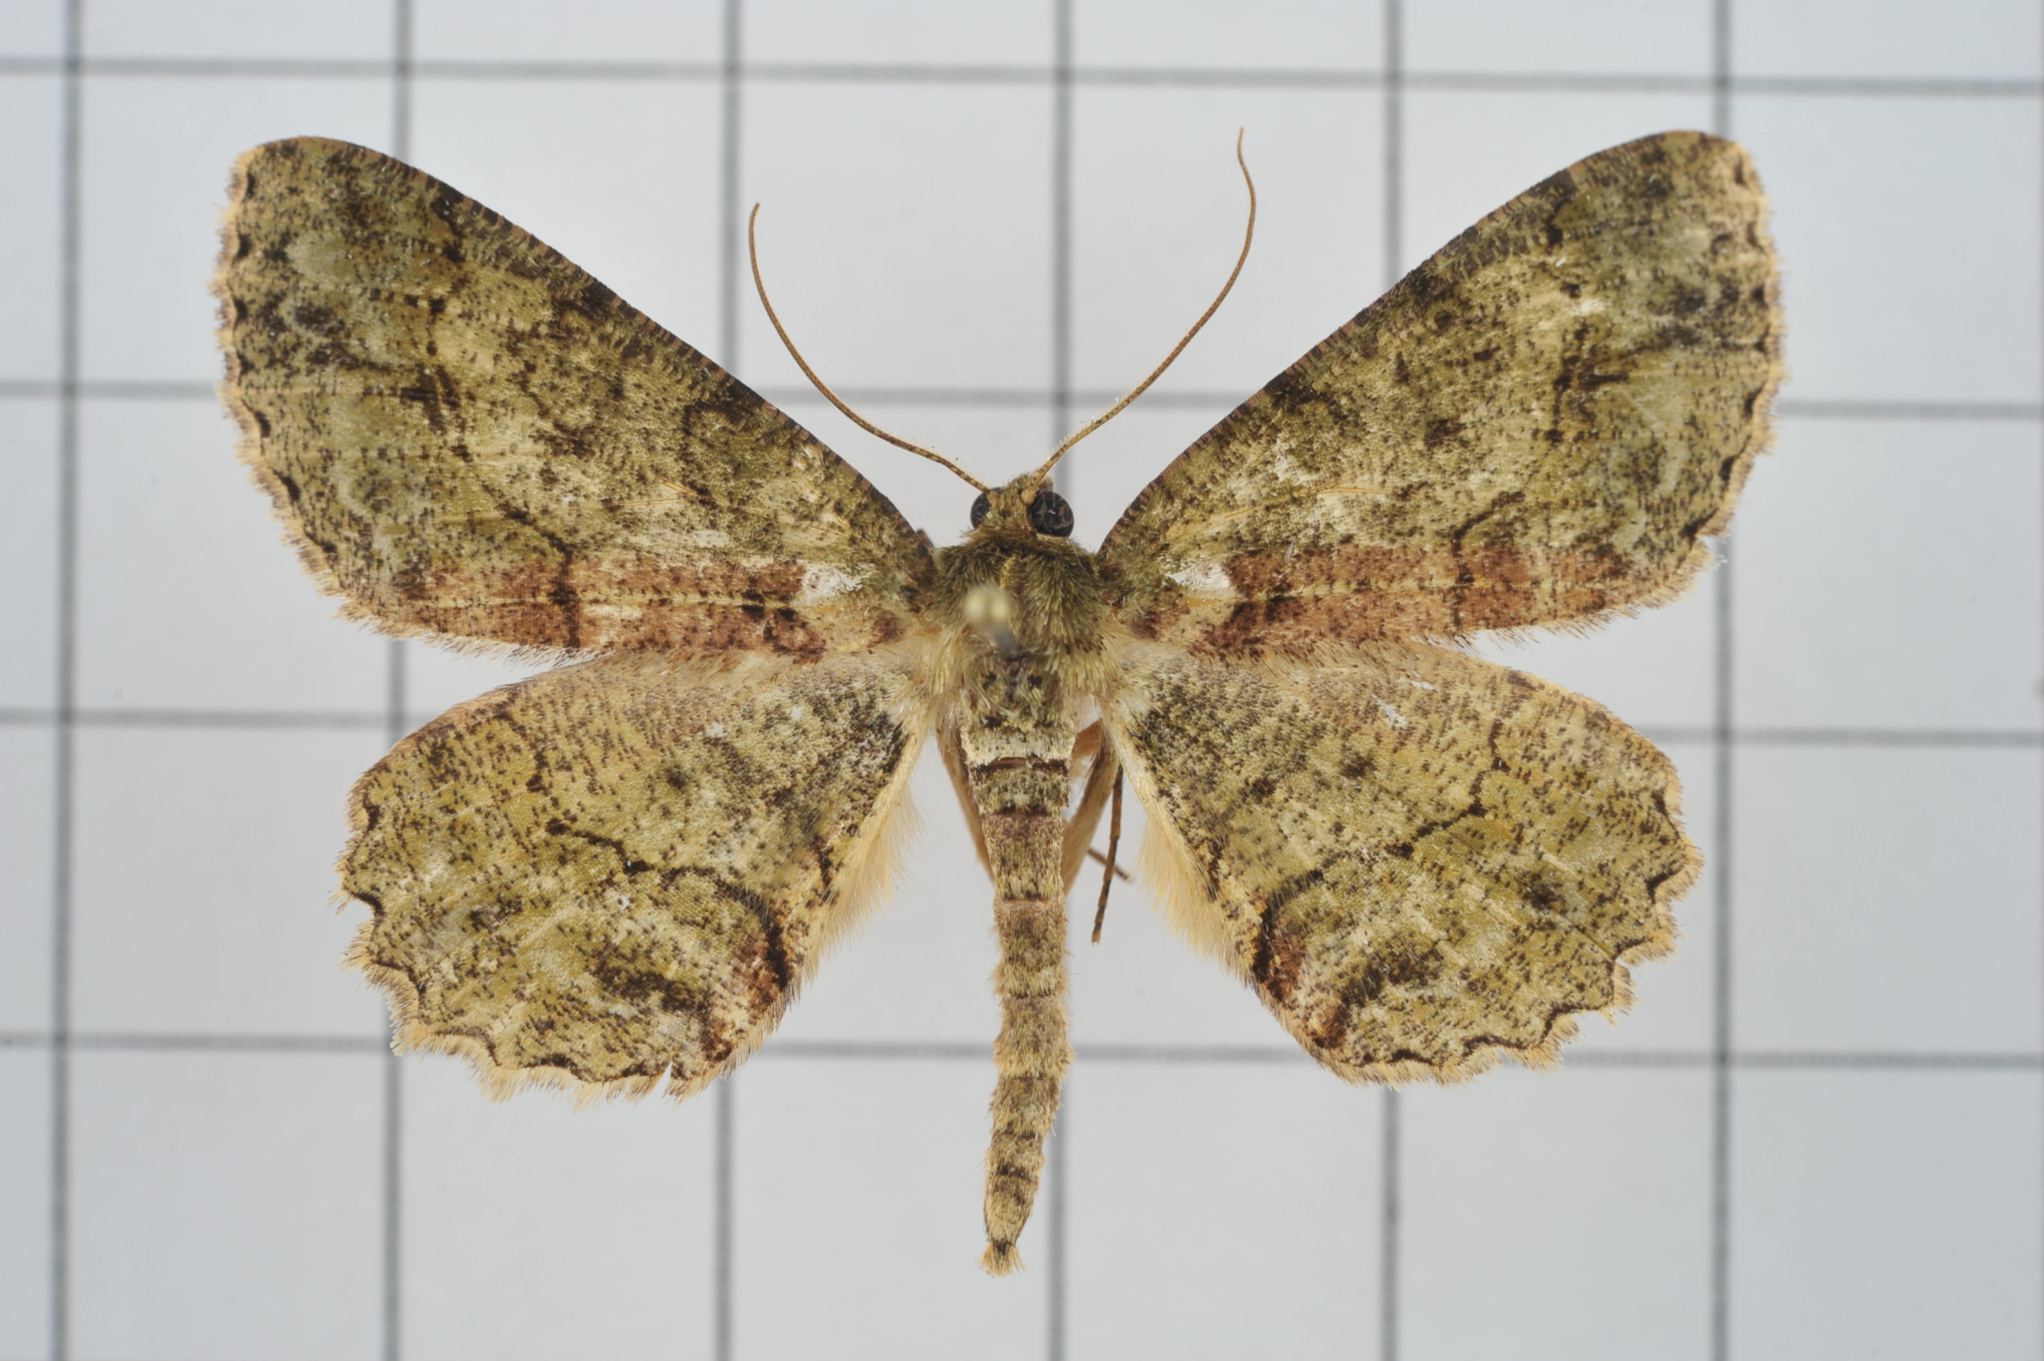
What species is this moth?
Paradarisa chloauges chloauges
